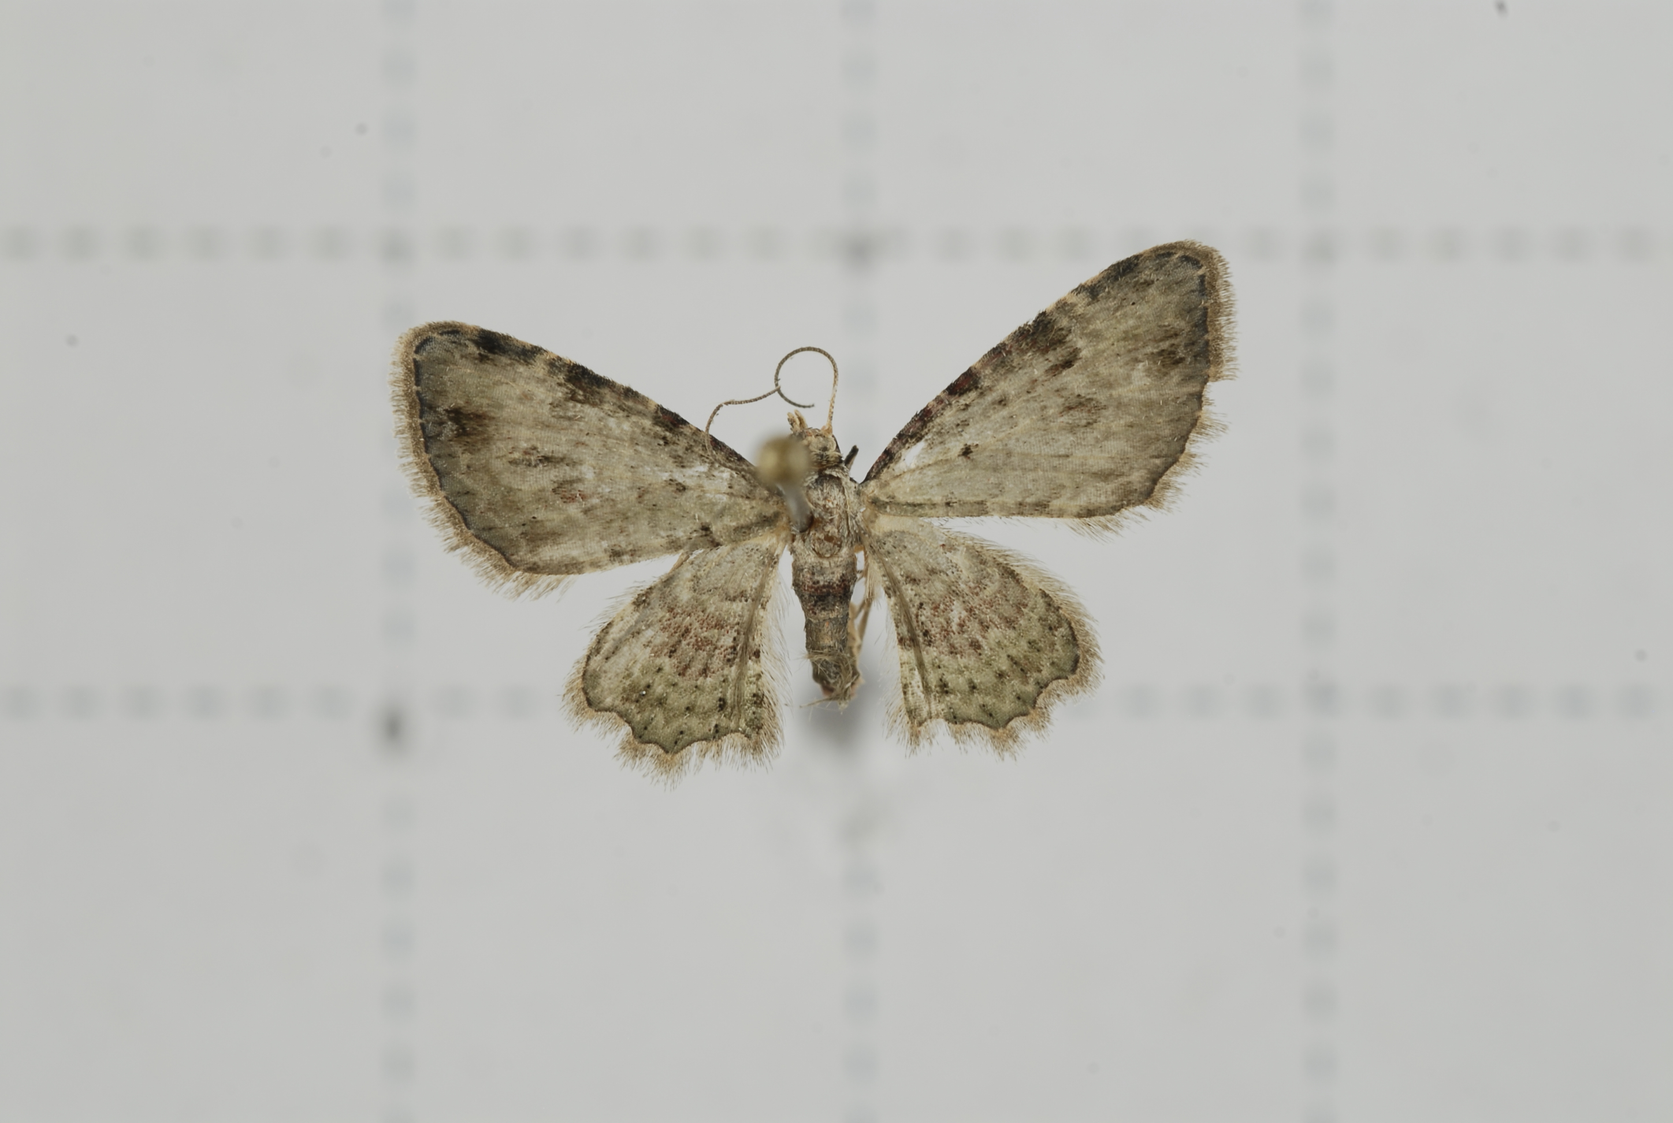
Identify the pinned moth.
Bosara obliterata
